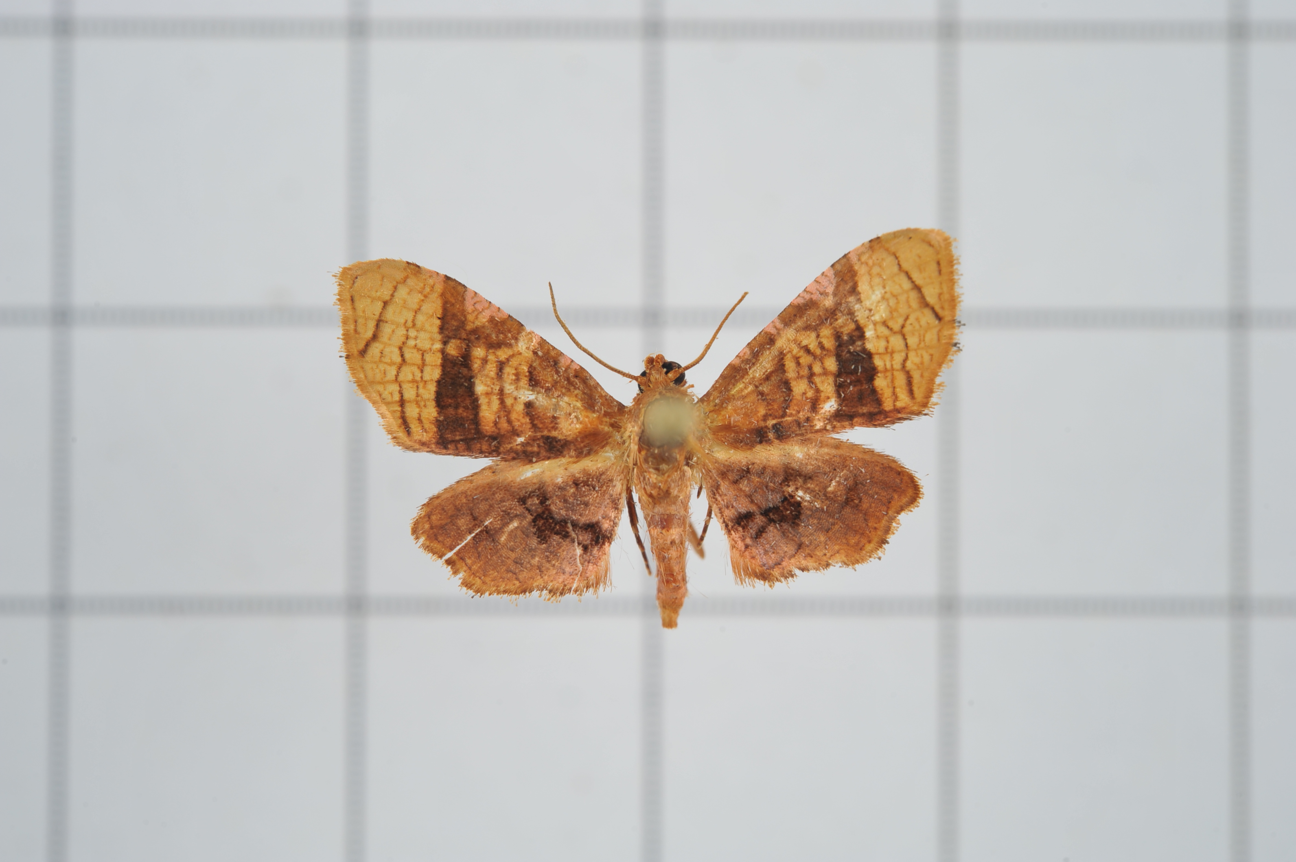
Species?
Hypolamprus emblicalis
